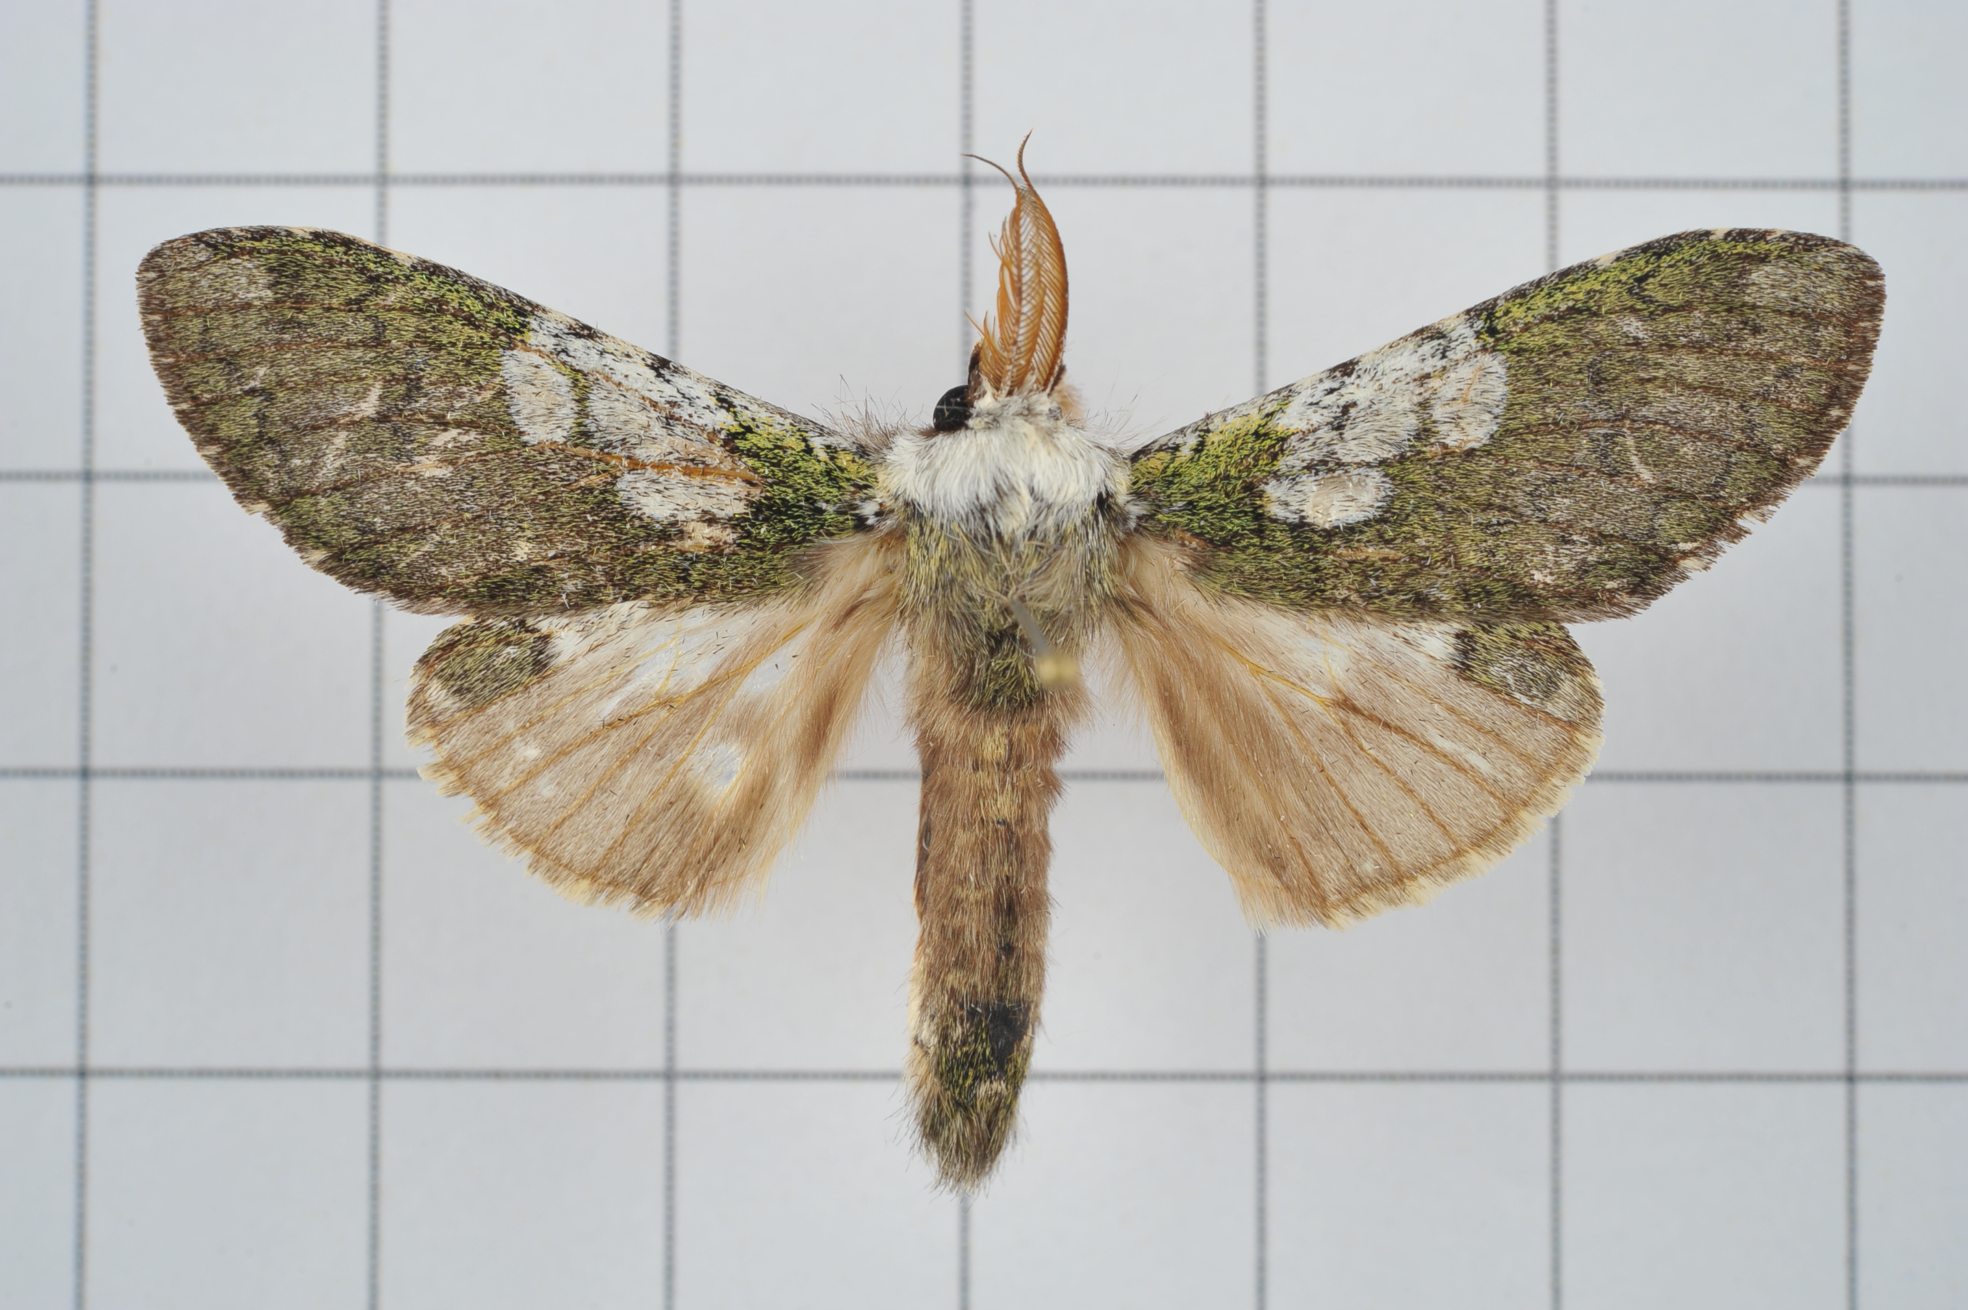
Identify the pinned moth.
Syntypistis comatus
